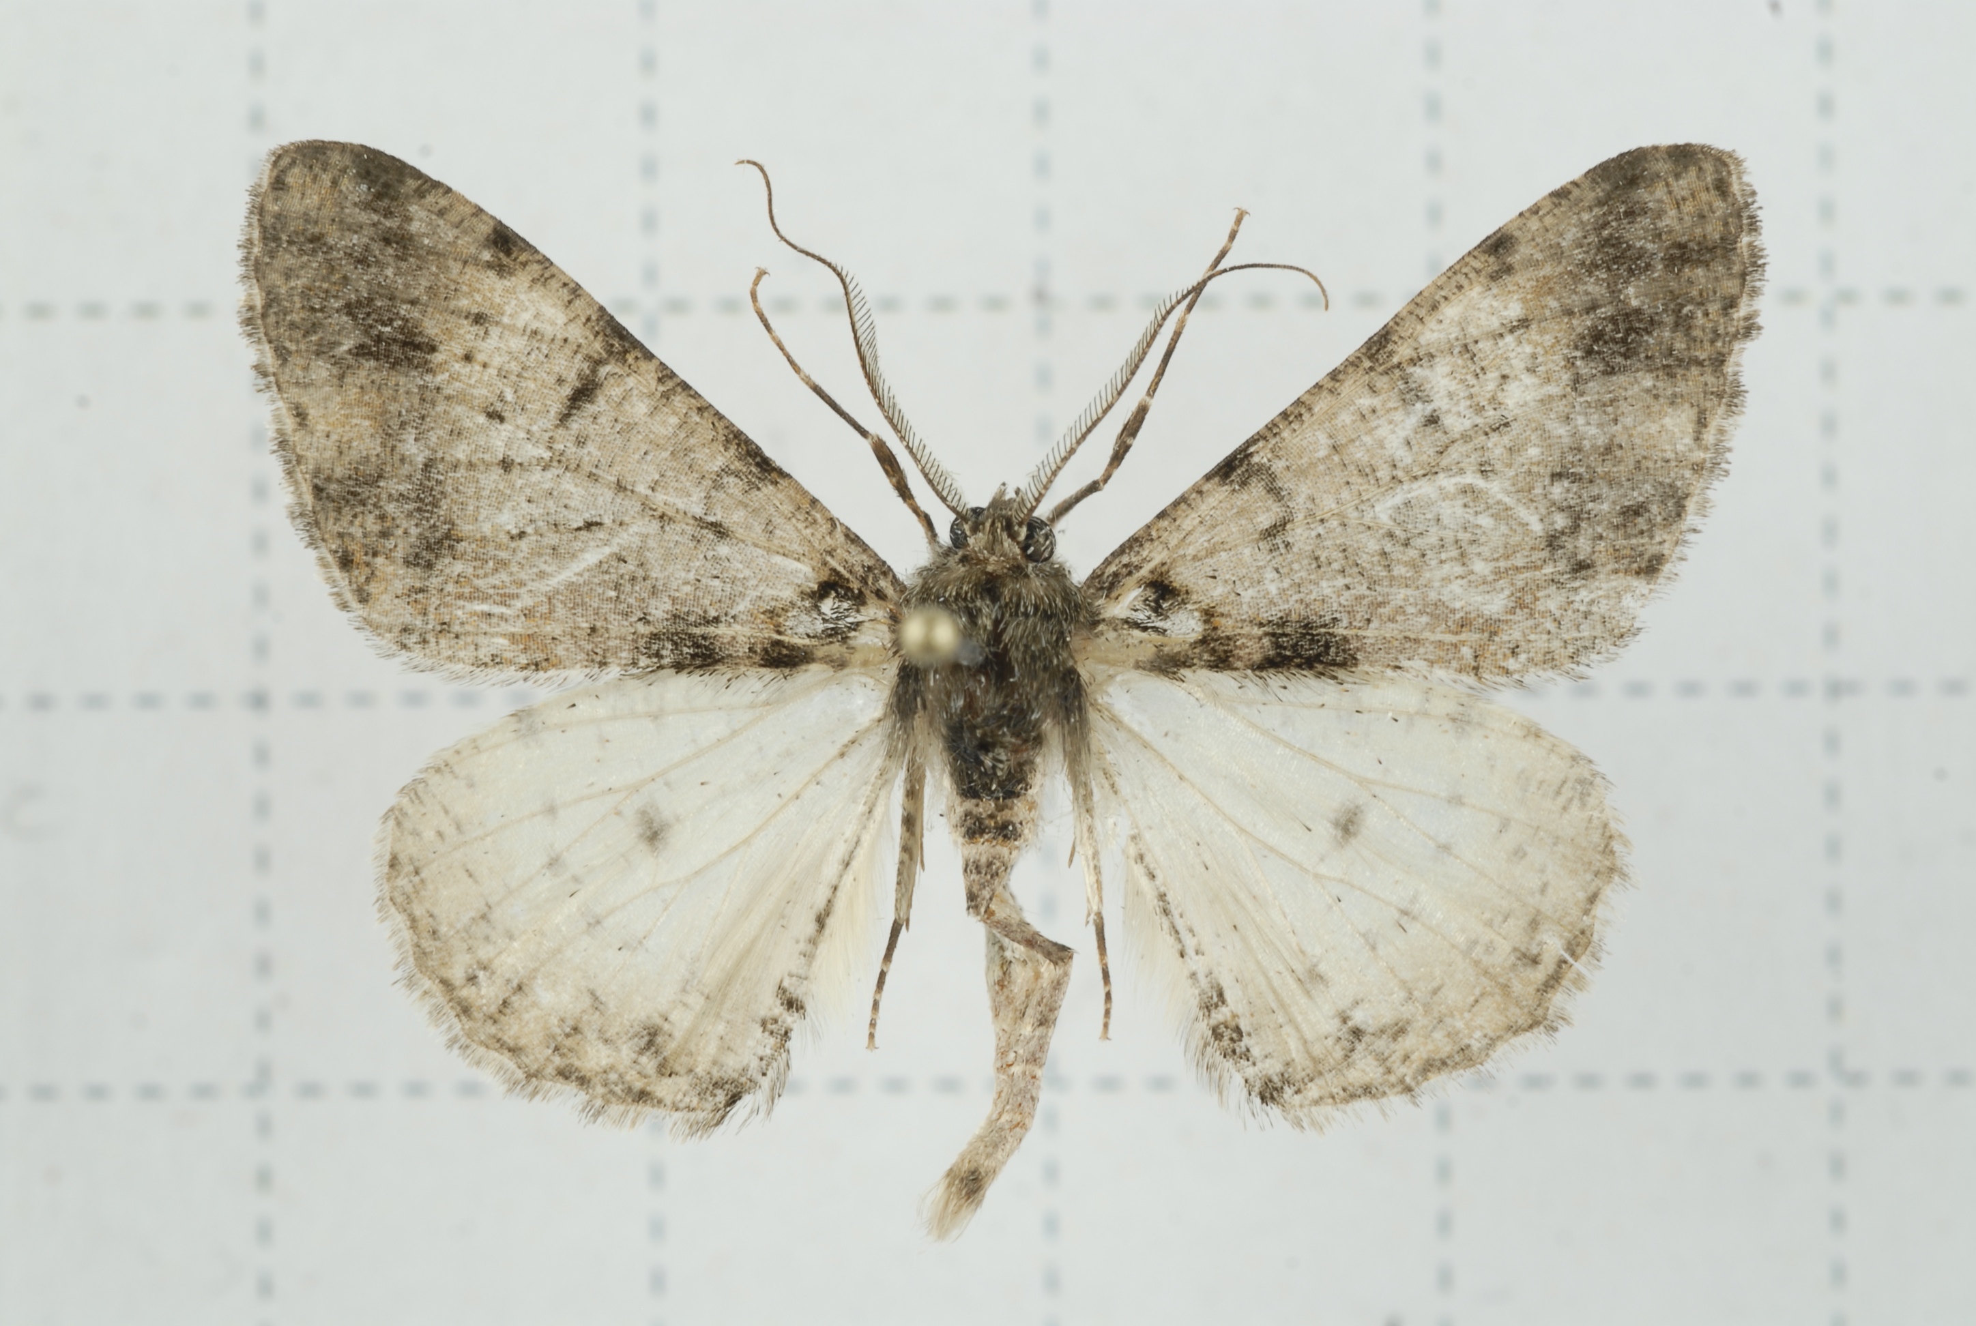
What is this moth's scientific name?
Alcis semiusta
